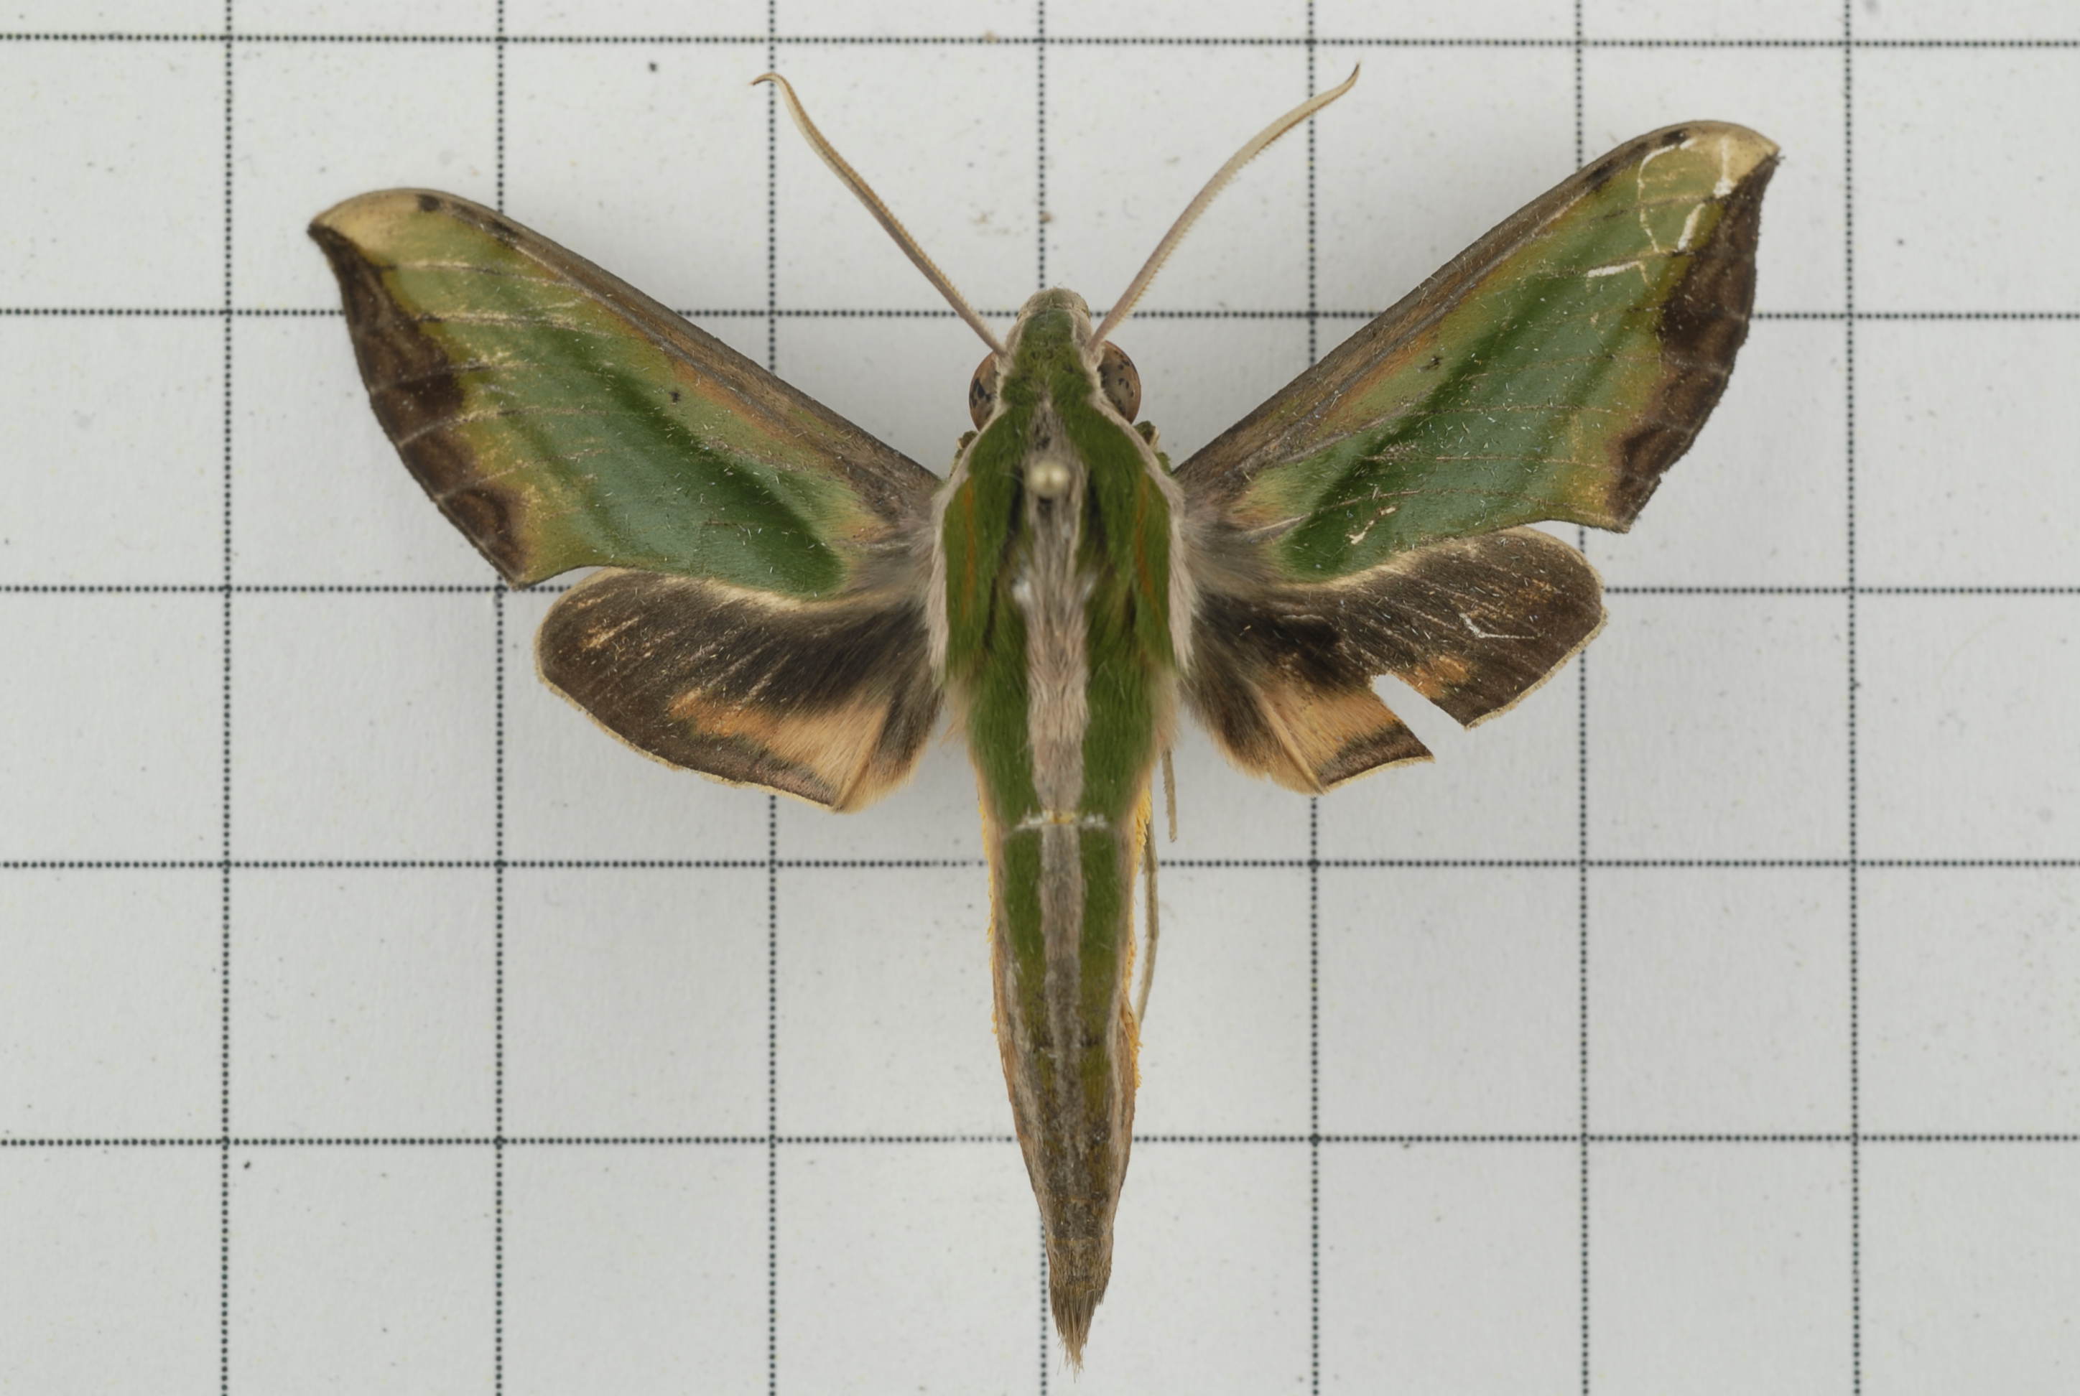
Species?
Pergesa acteus
